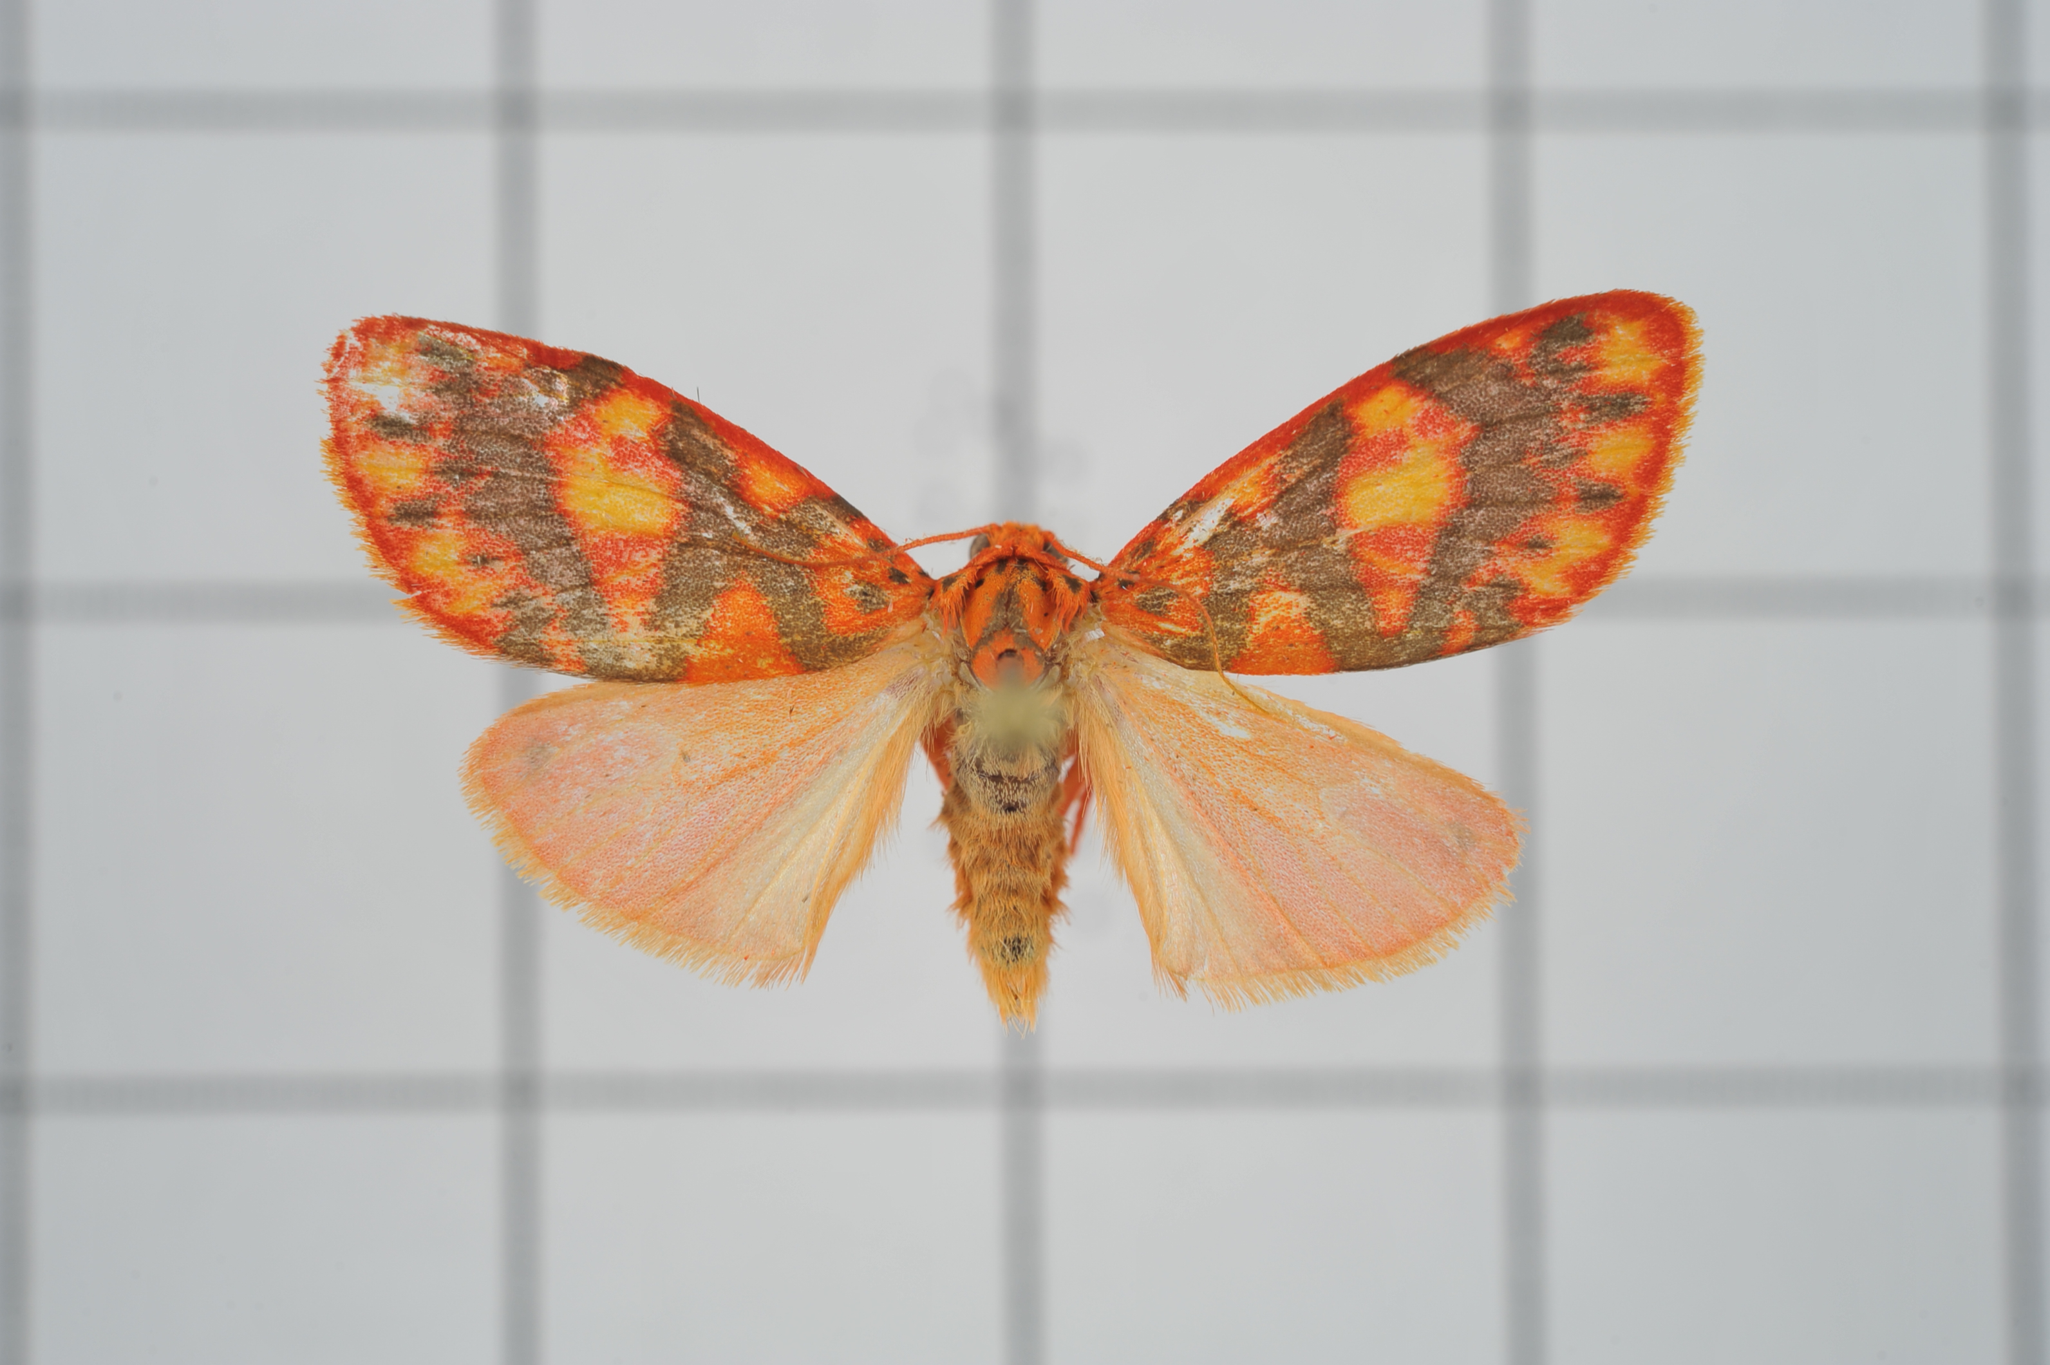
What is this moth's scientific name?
Floridasura tricolor
